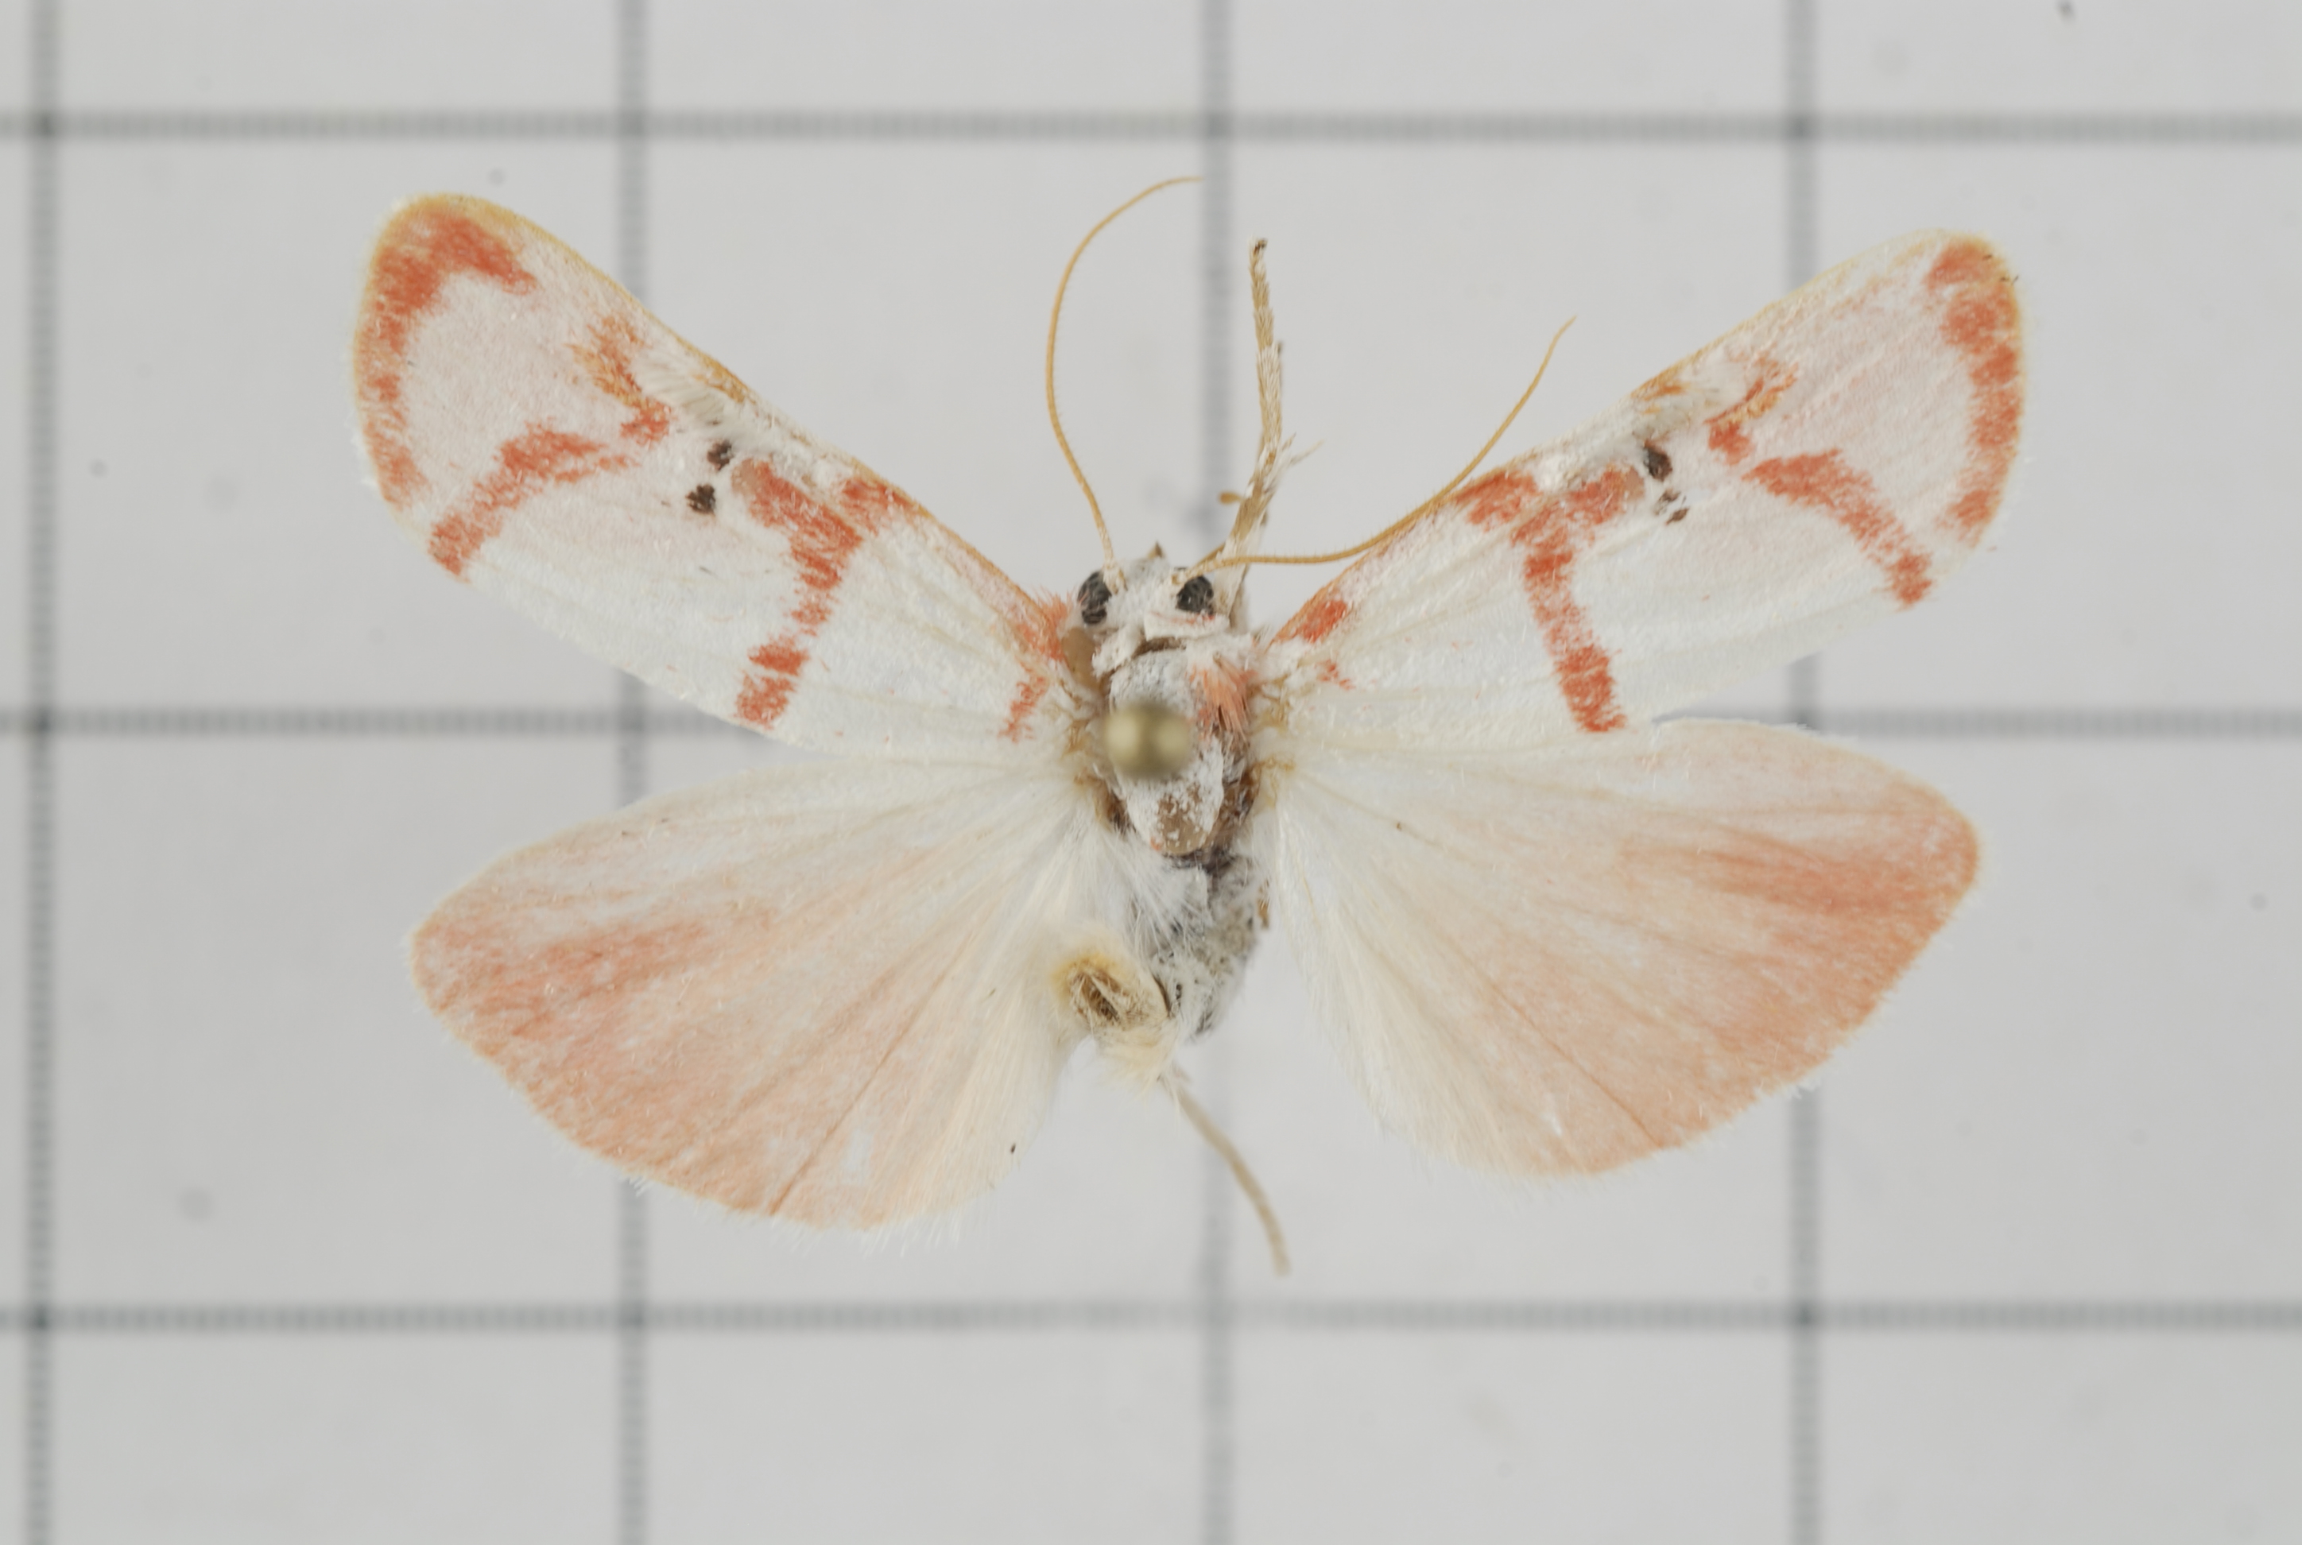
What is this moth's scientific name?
Cyana hamata hamata
